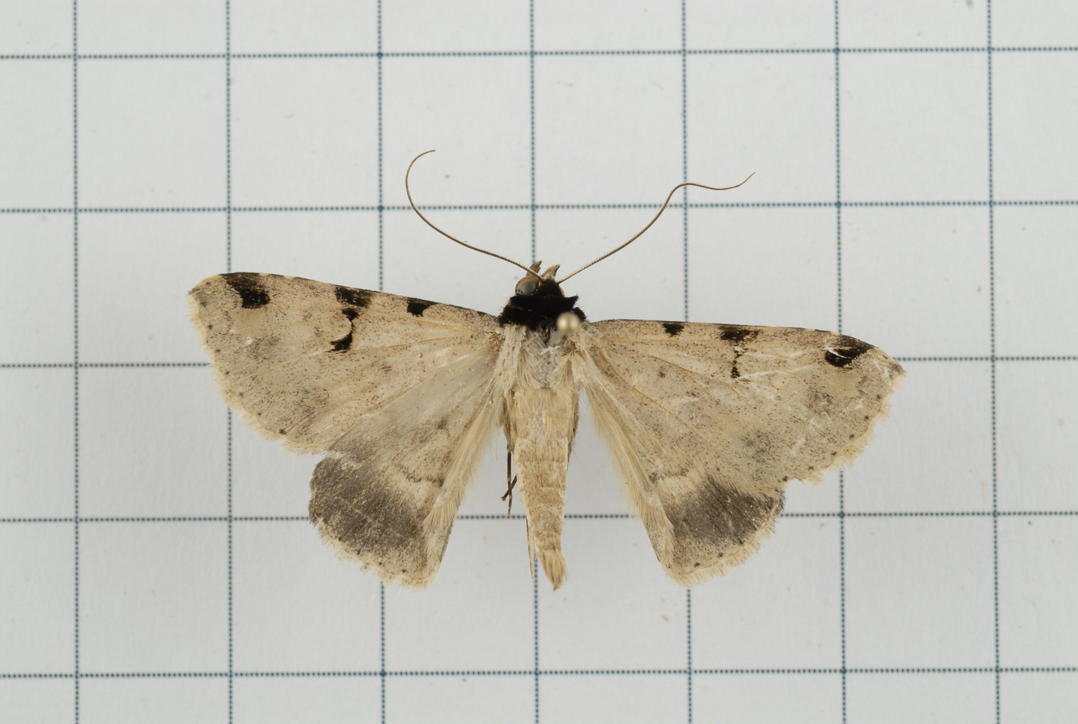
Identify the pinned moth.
Rema costimacula
